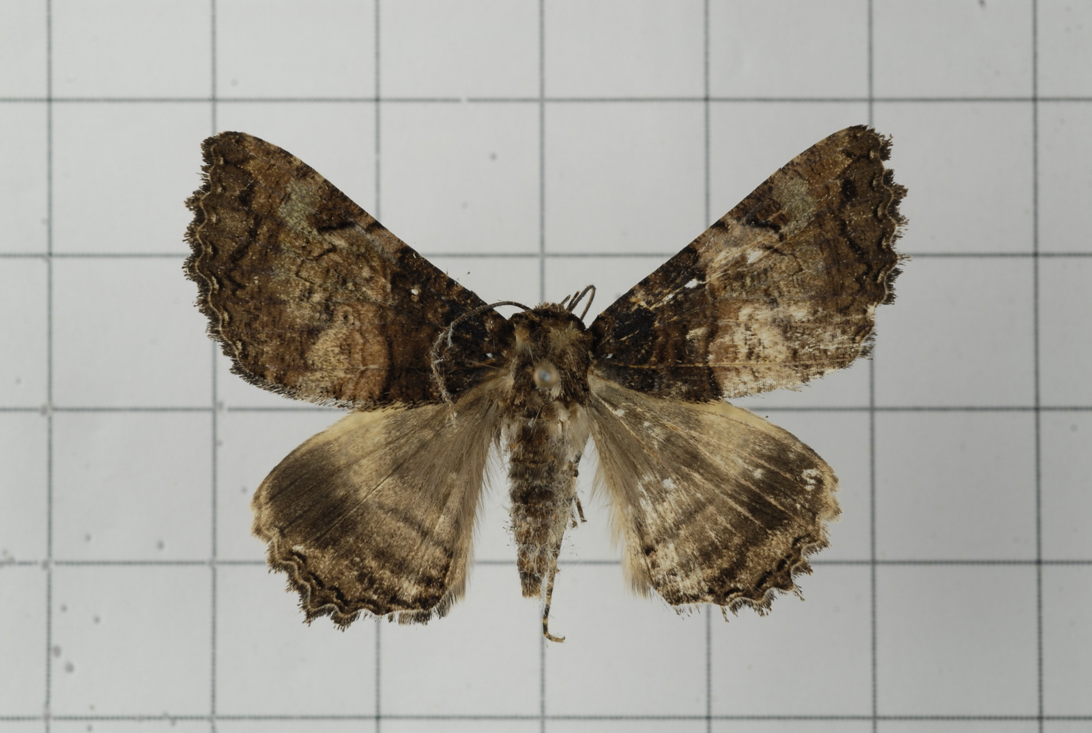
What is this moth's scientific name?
Daddala lucilla
